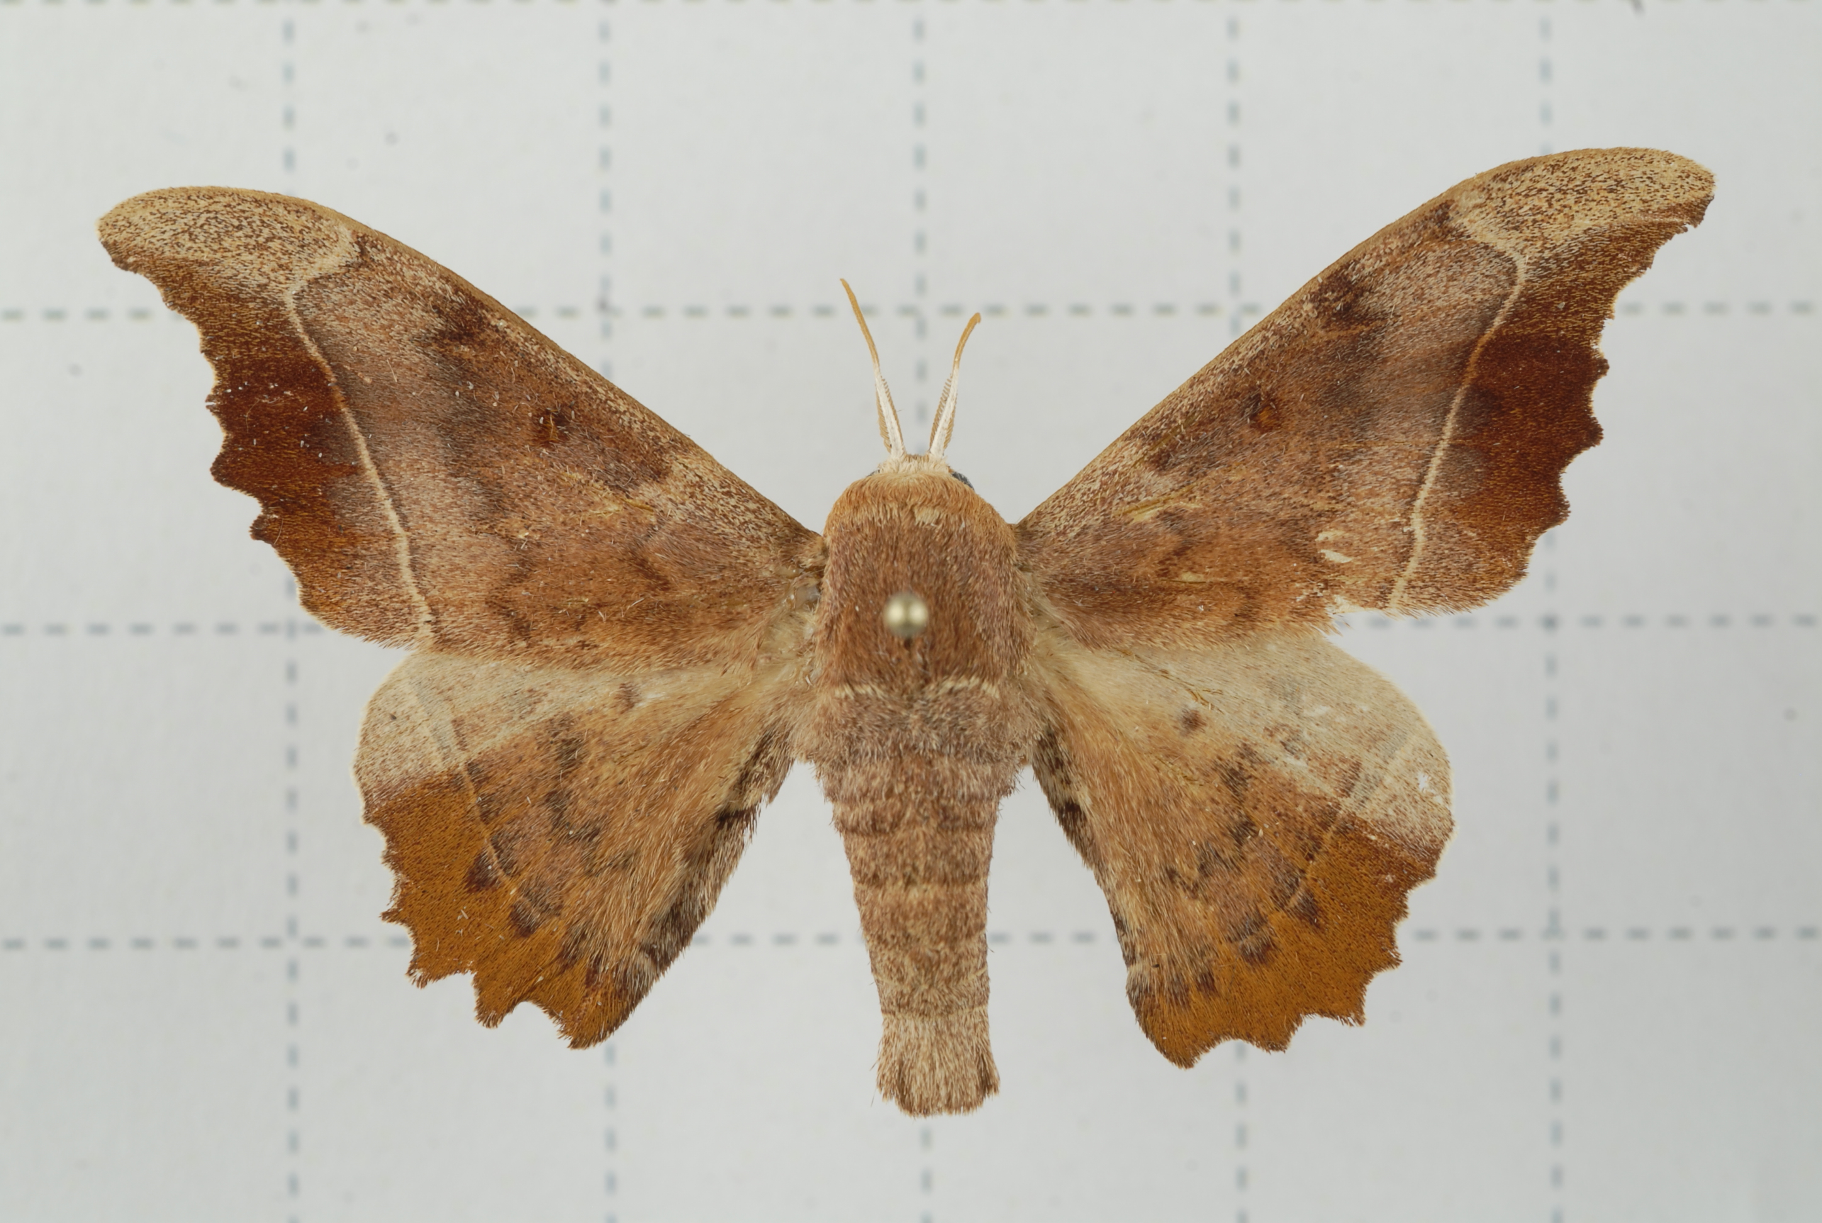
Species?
Oberthueria formosibia
